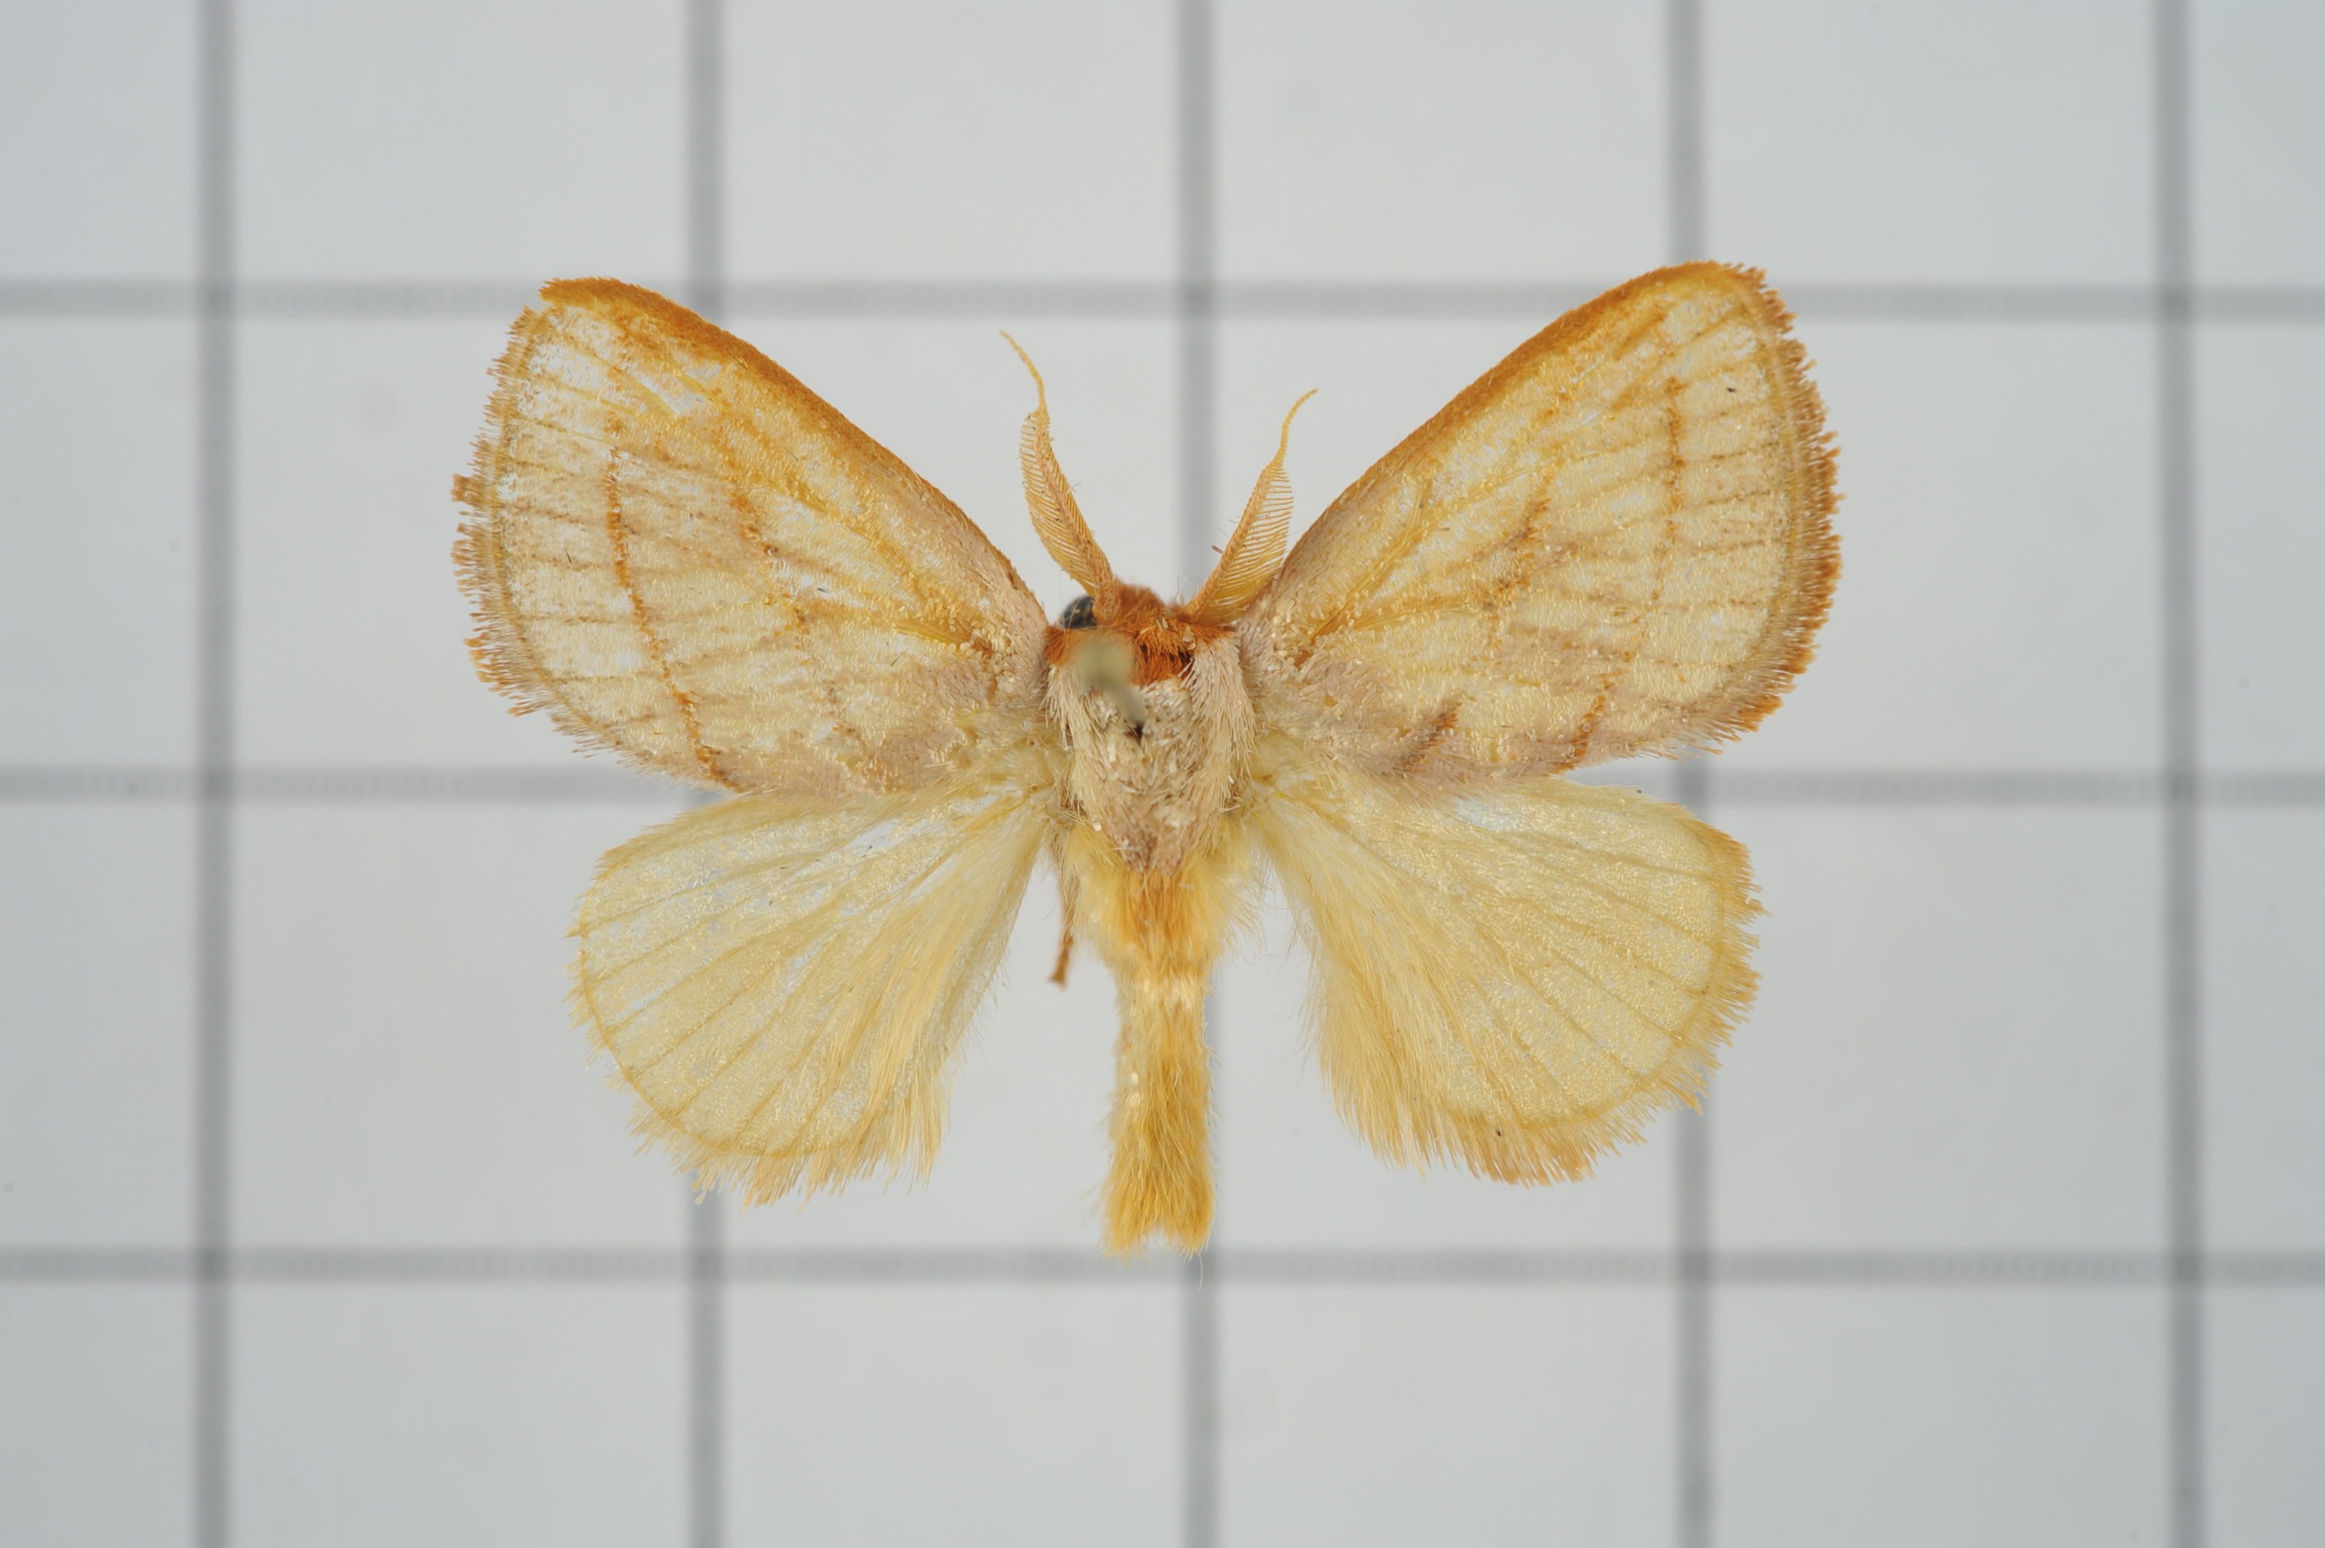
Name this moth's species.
Cania heppneri
